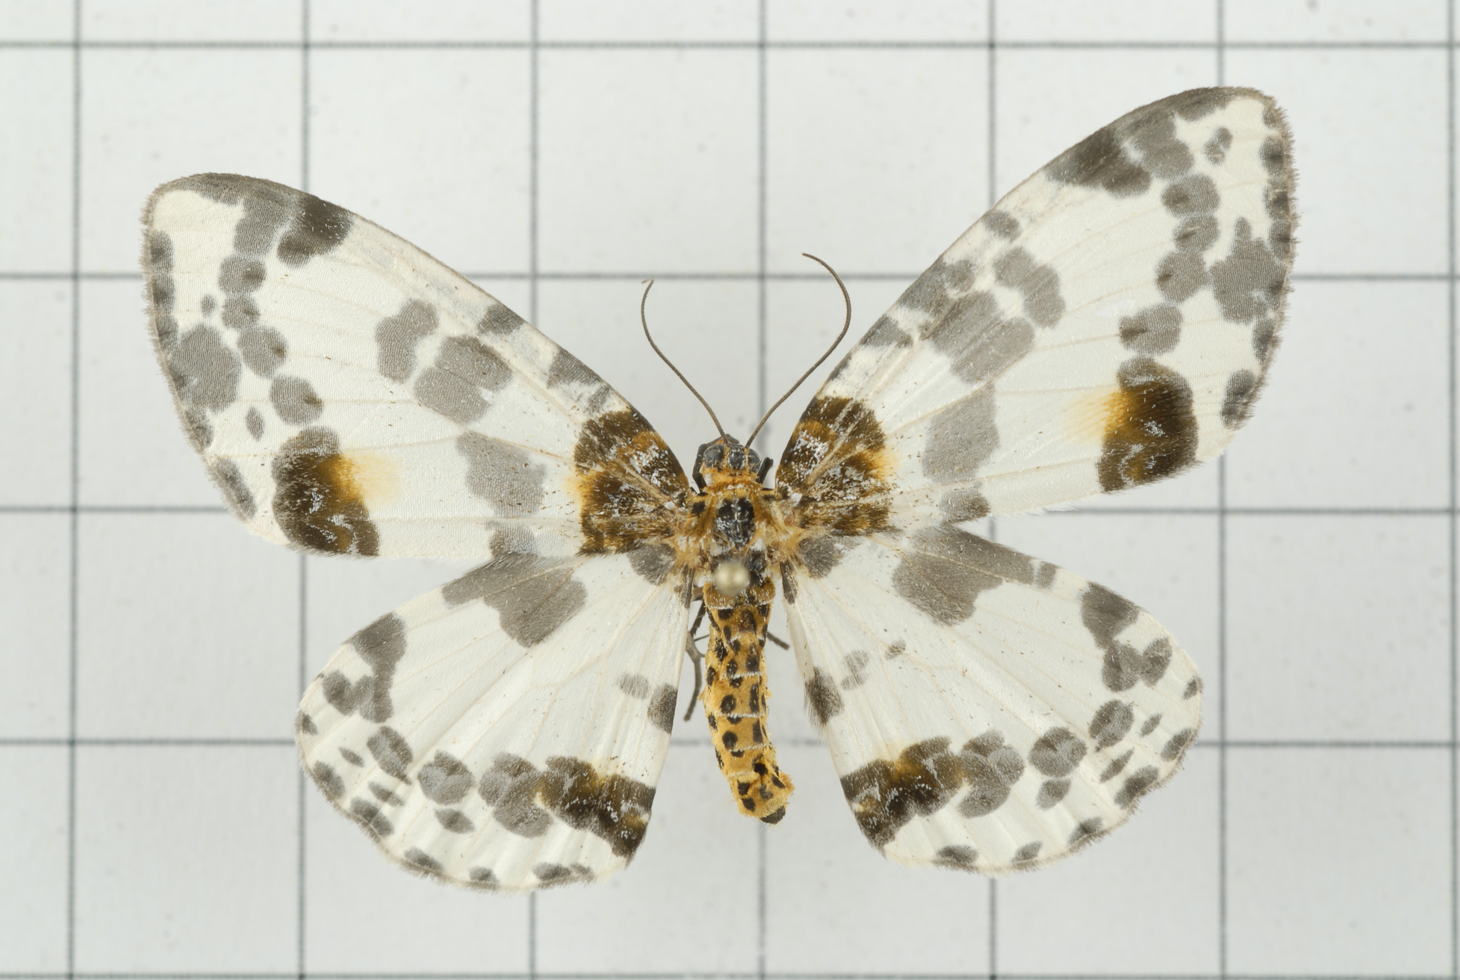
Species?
Abraxas formosilluminata
